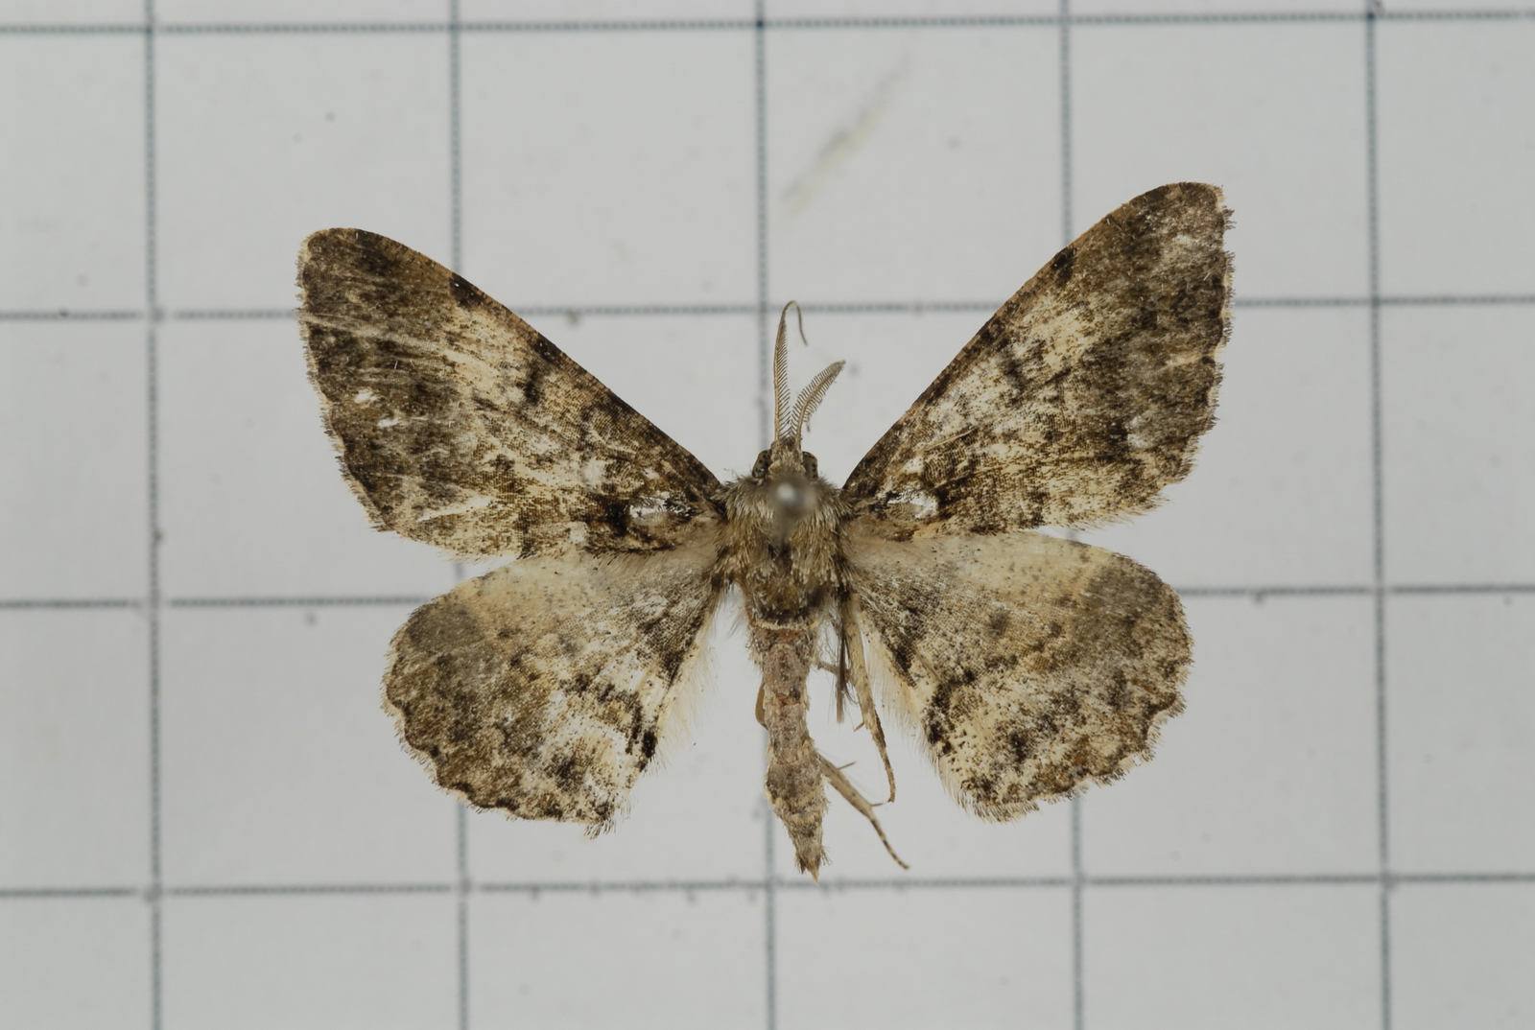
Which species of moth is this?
Alcis taiwanovariegata
